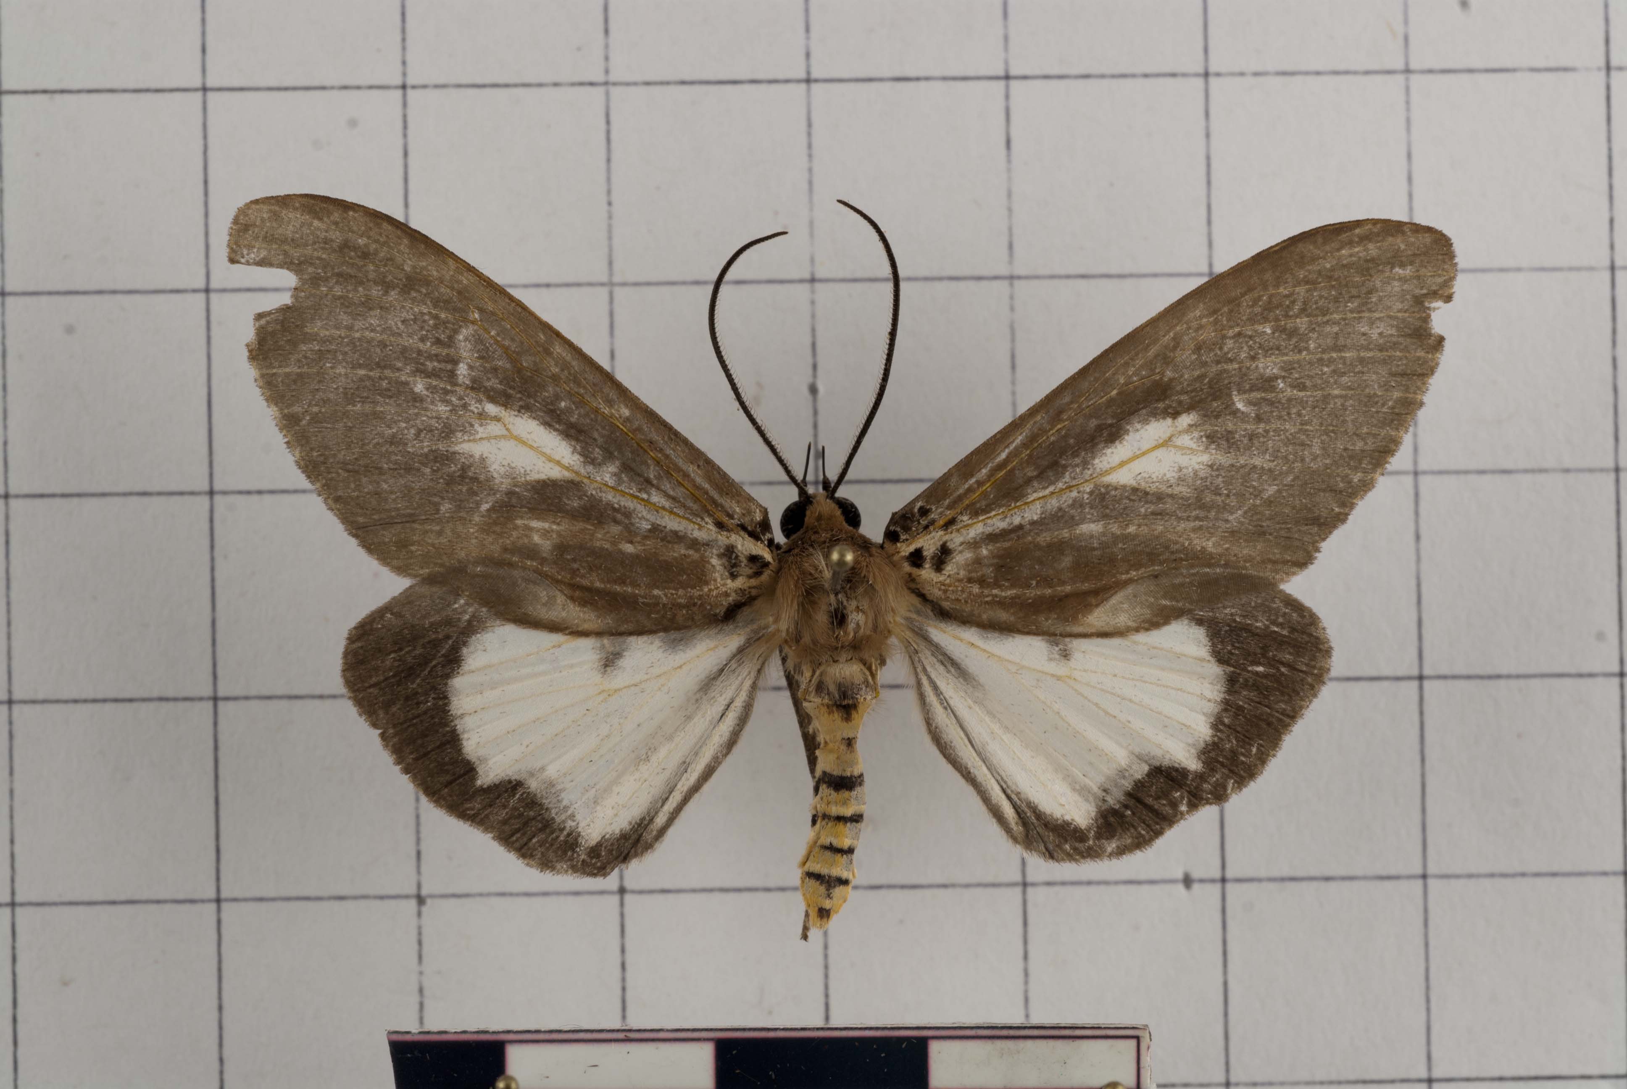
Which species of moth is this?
Asota heliconia zebrina
